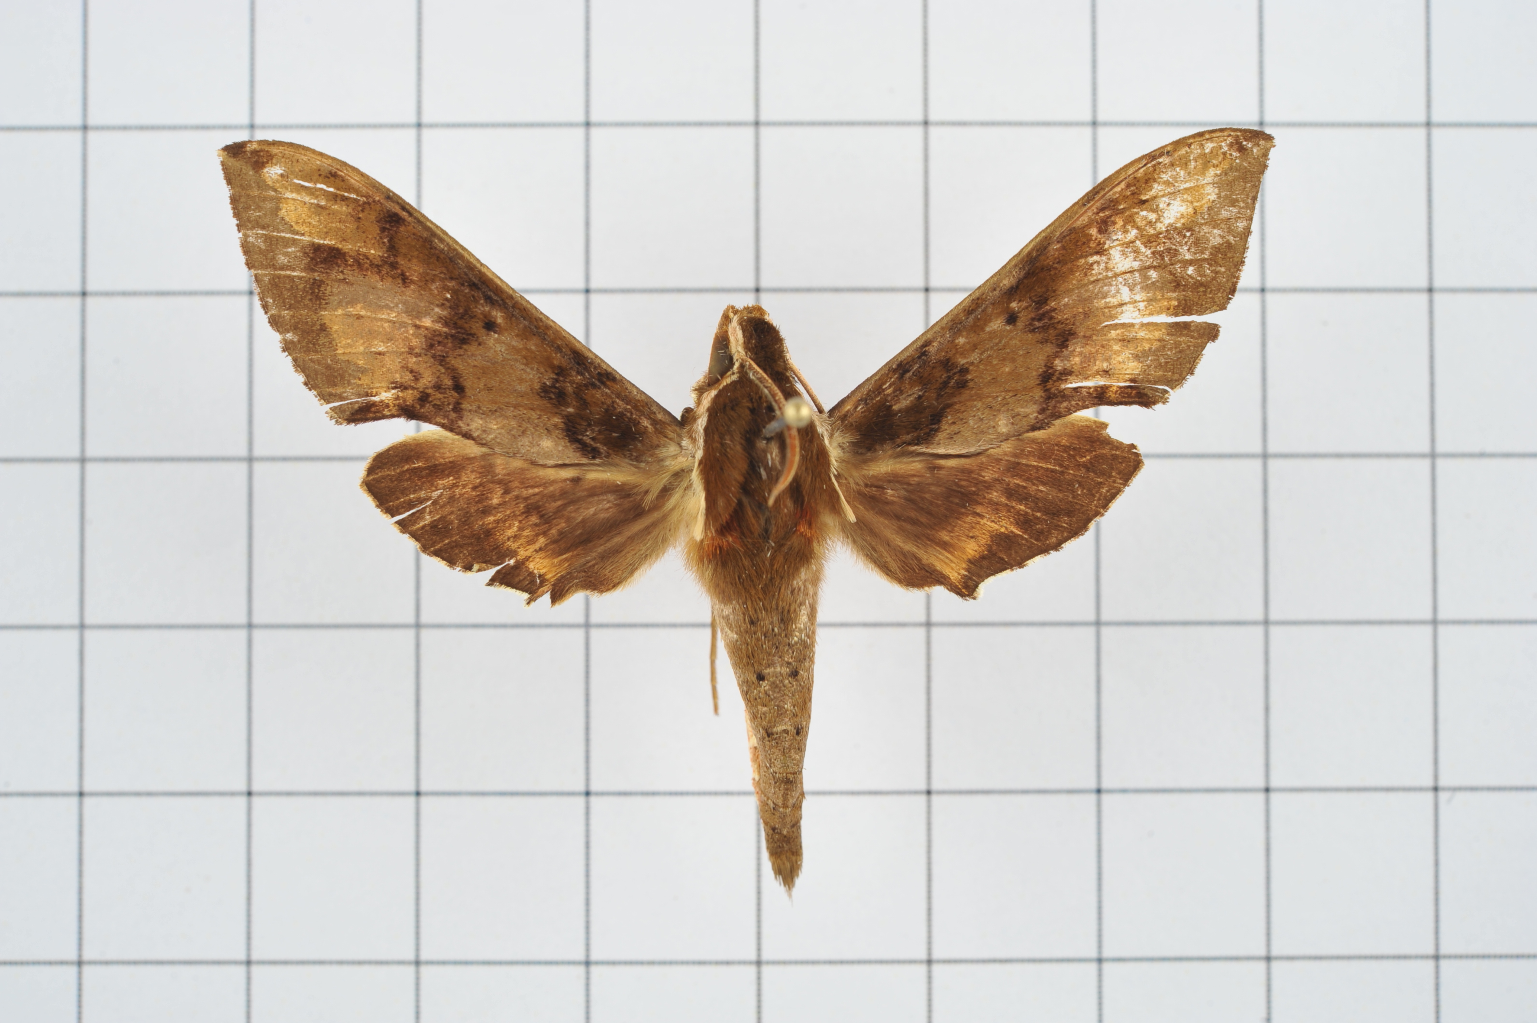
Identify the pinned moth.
Rhagastis binoculata
